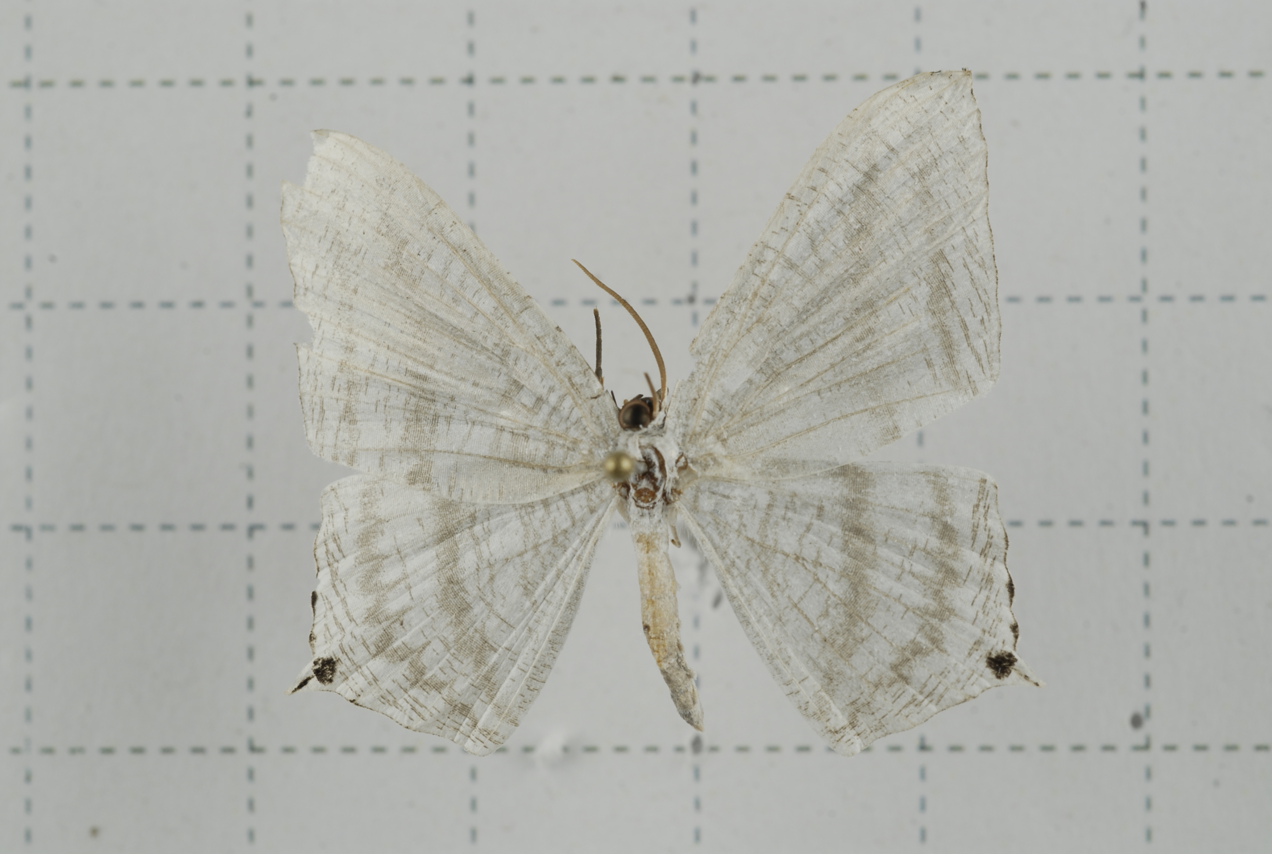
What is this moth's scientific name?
Micronia aculeata
